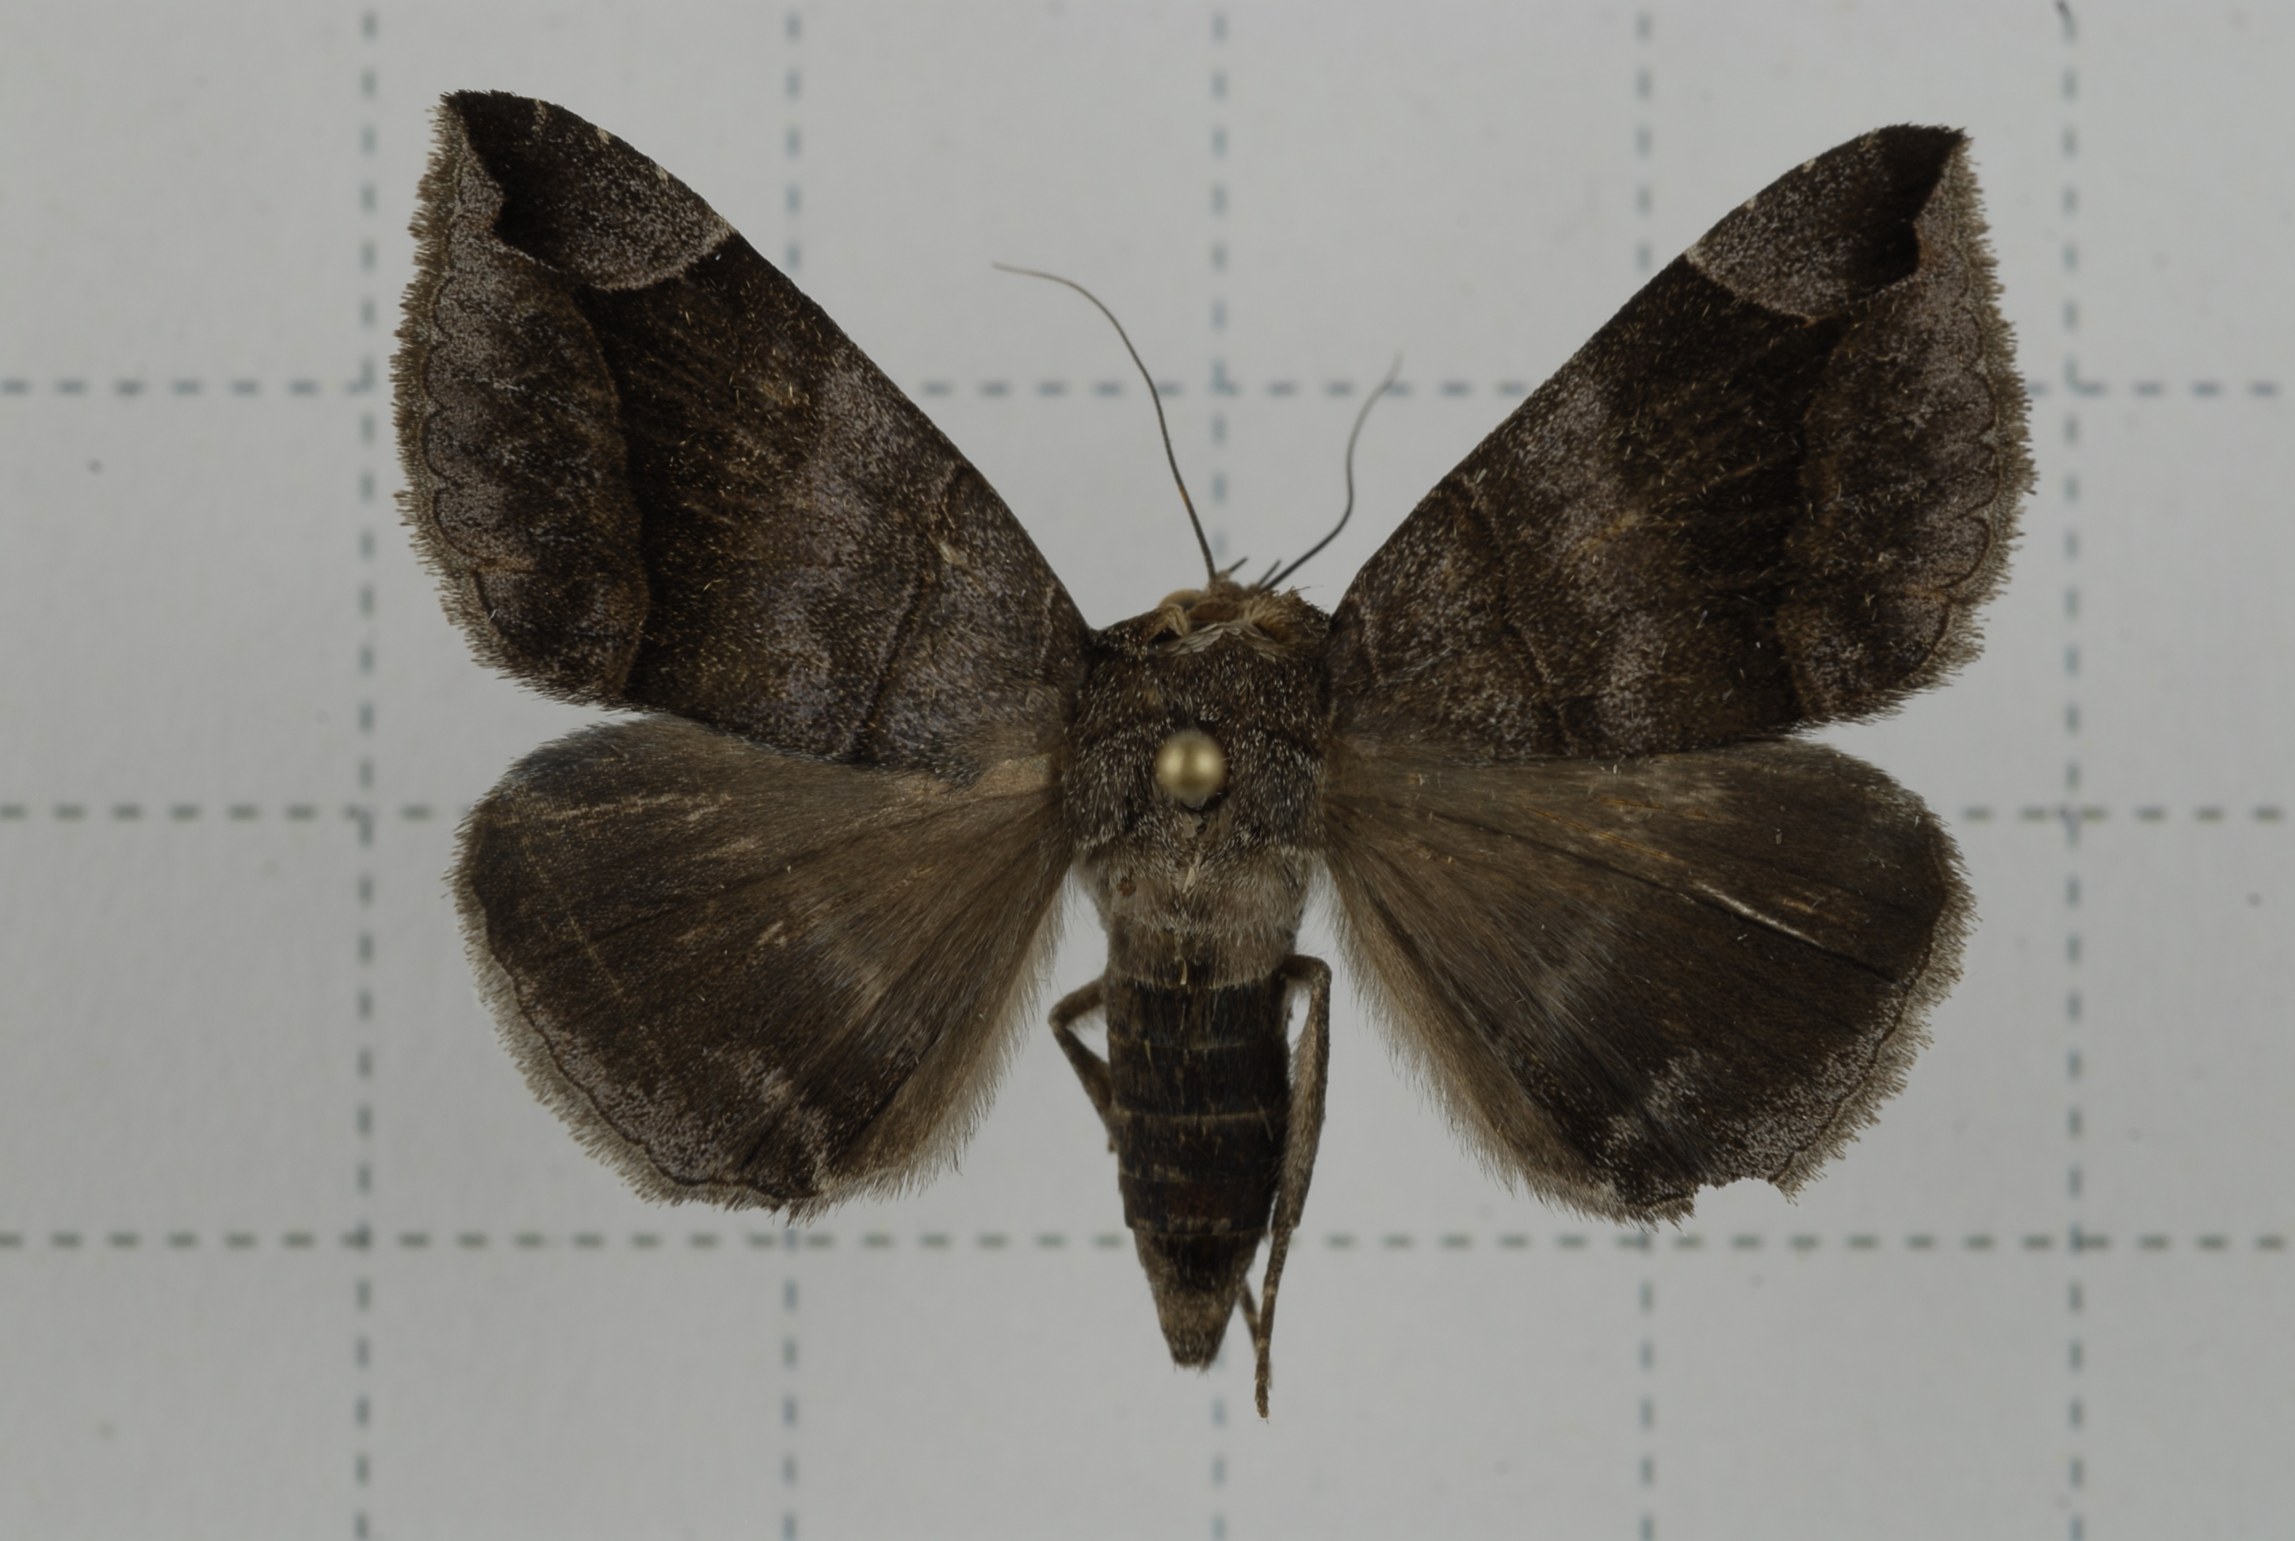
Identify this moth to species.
Bastilla amygdalis
